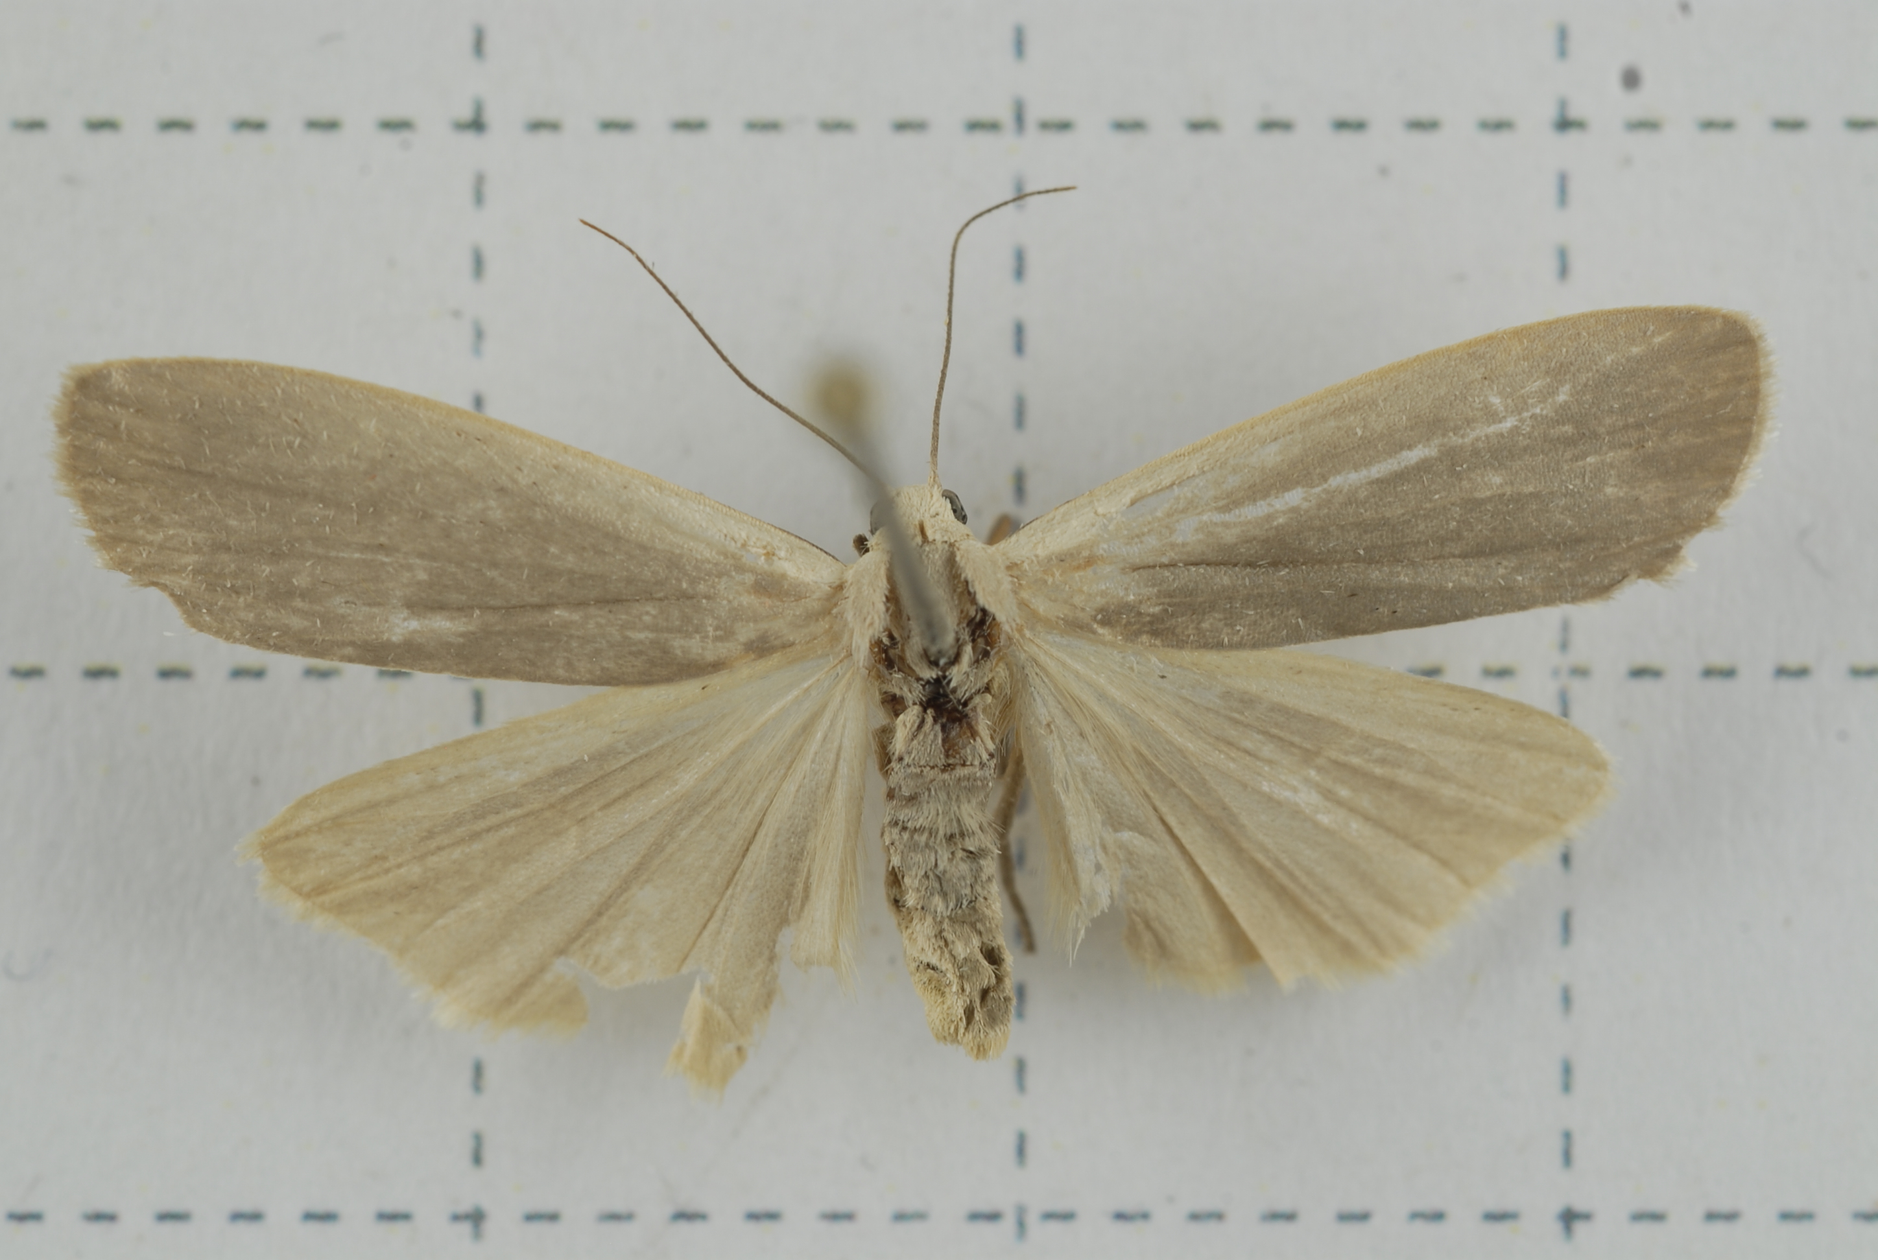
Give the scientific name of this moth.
Brunia antica
